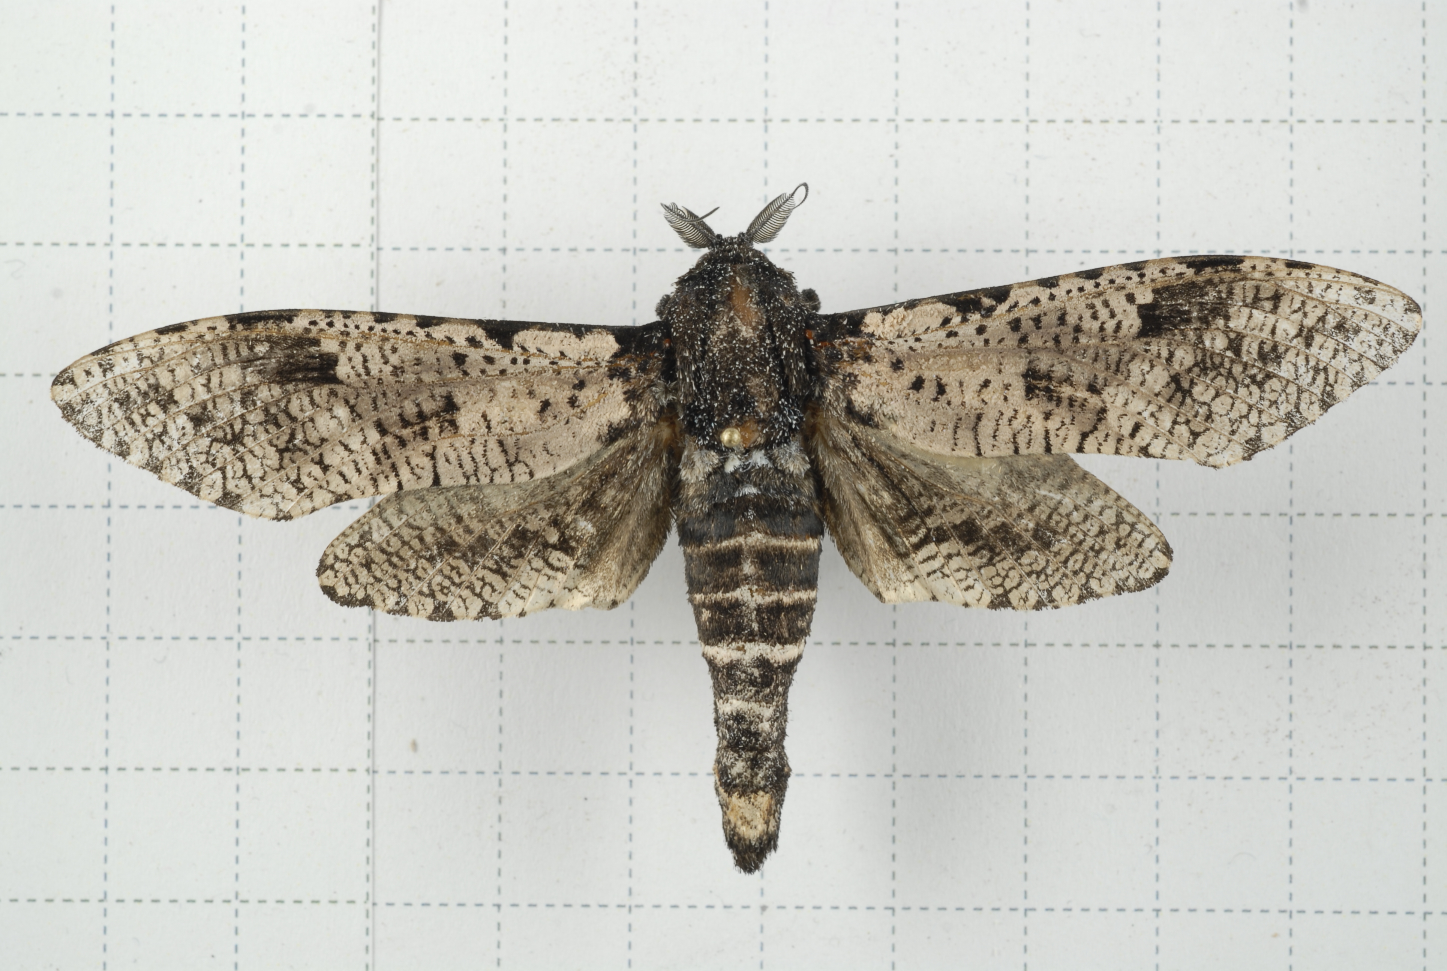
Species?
Xyleutes strix
